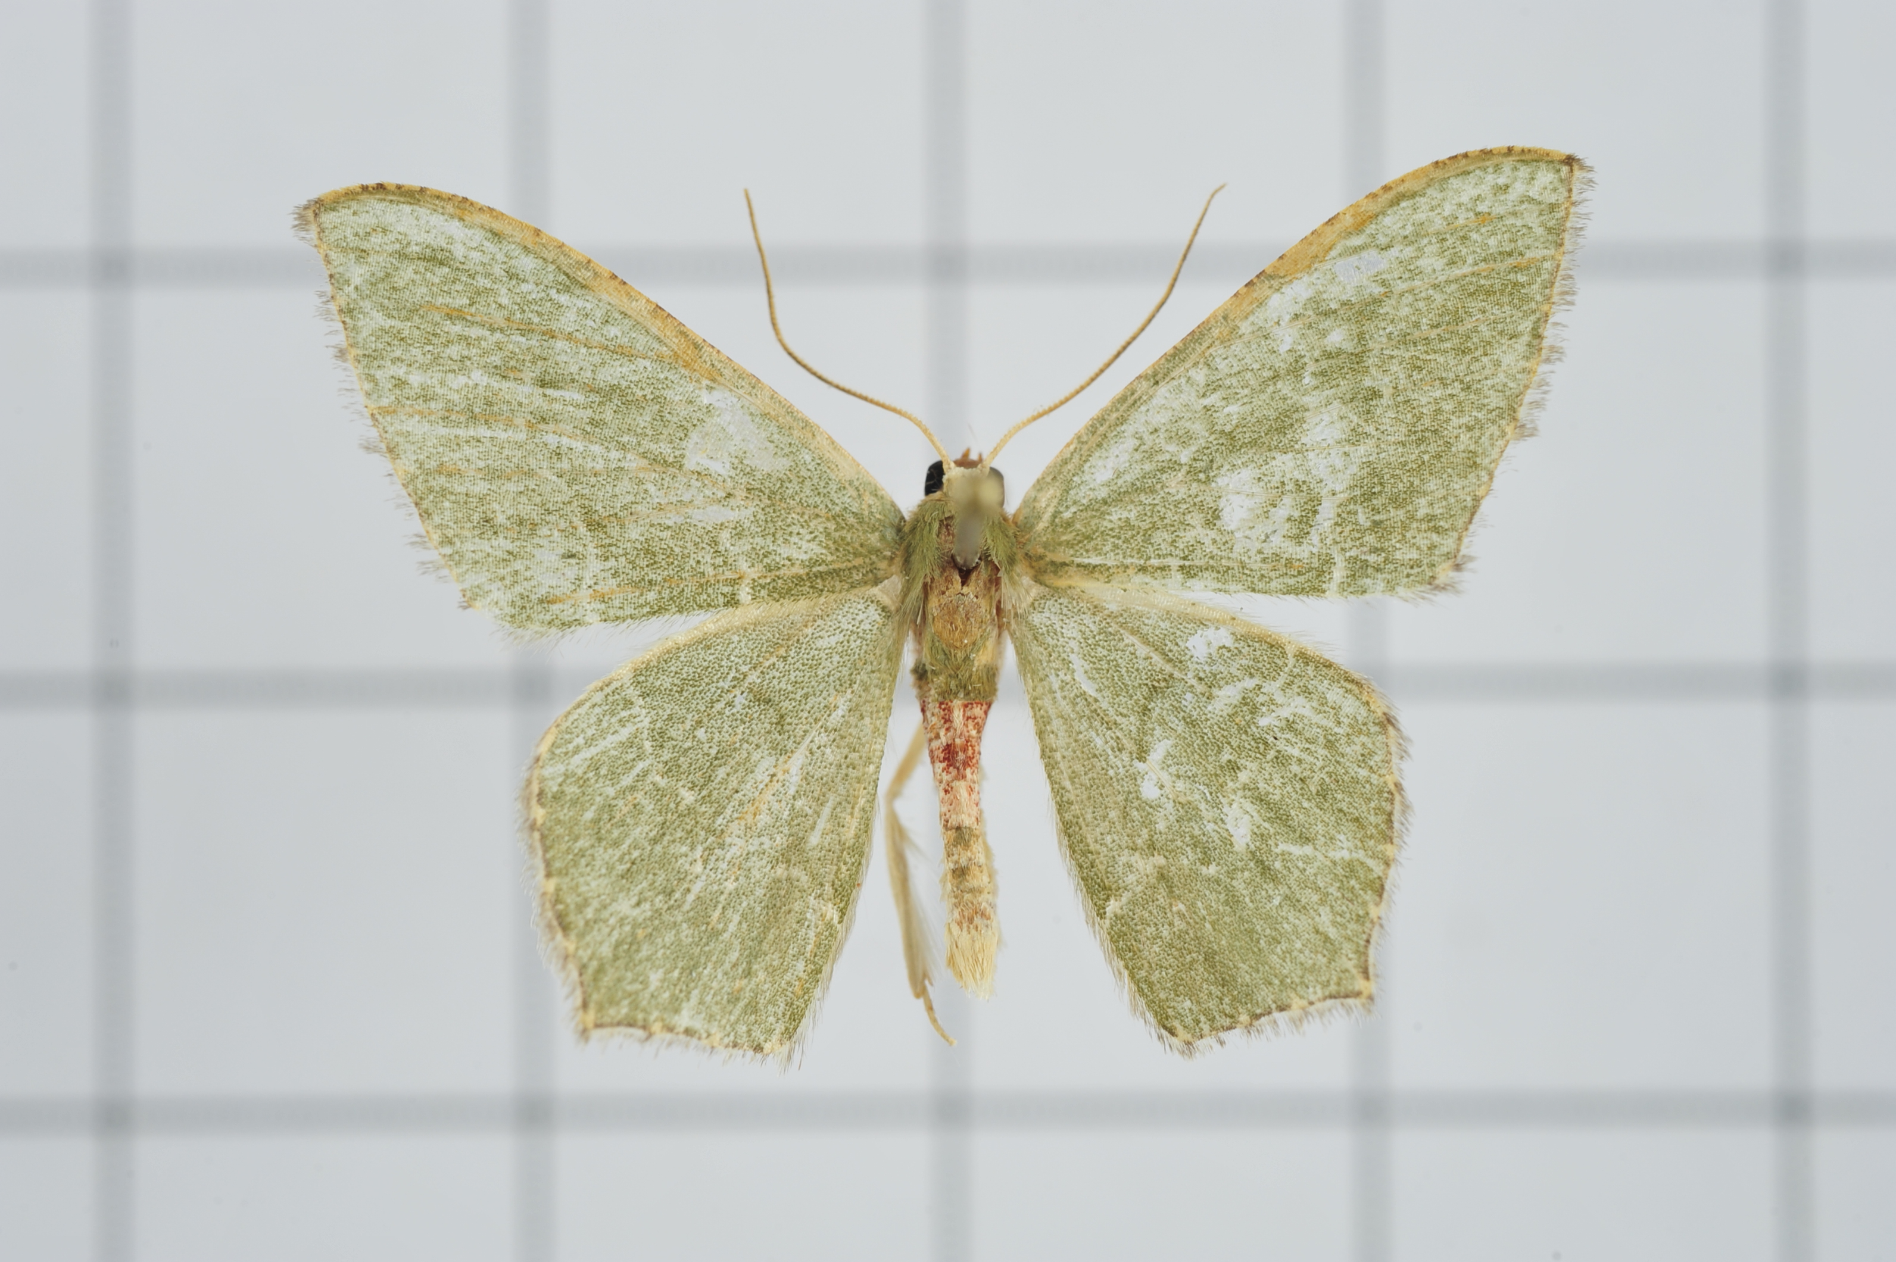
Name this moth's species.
Hemithea tritonaria
